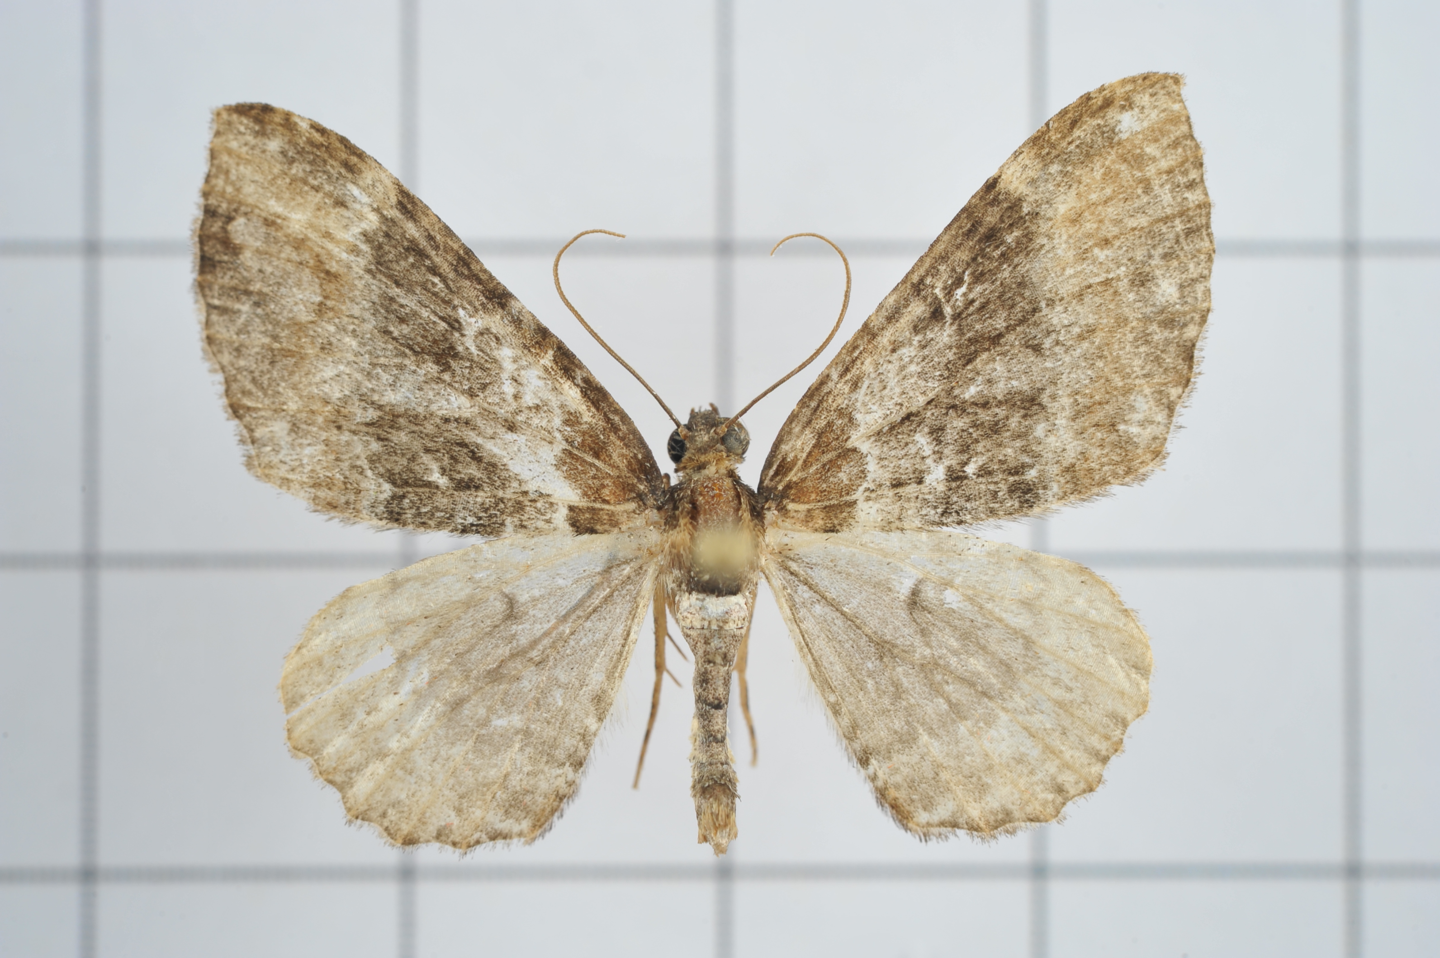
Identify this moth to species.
Melanthia catenaria mesozona
